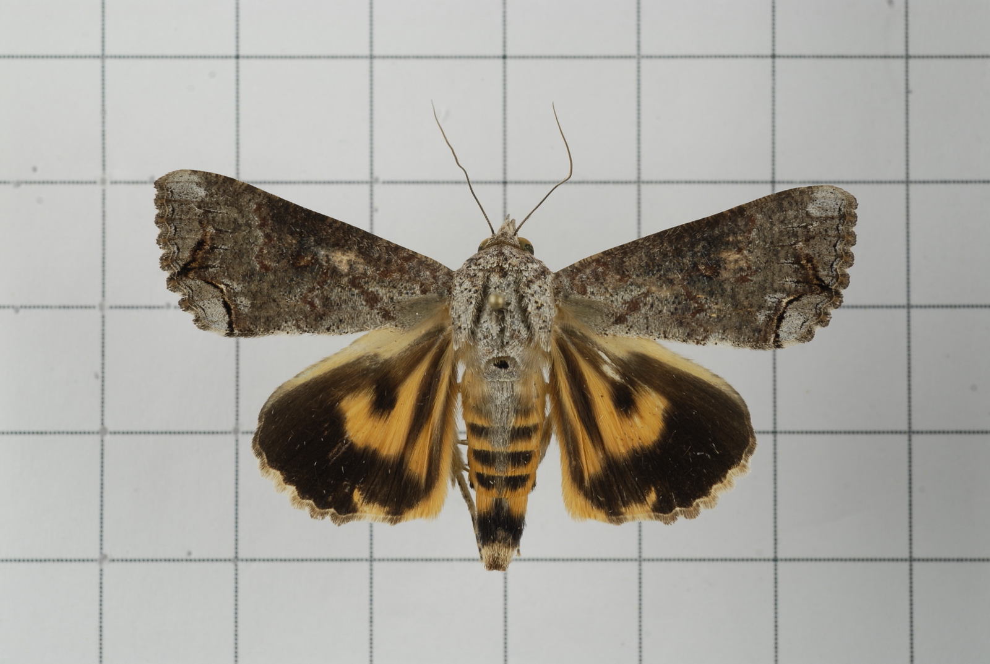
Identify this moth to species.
Hypocala deflorata deflorata
